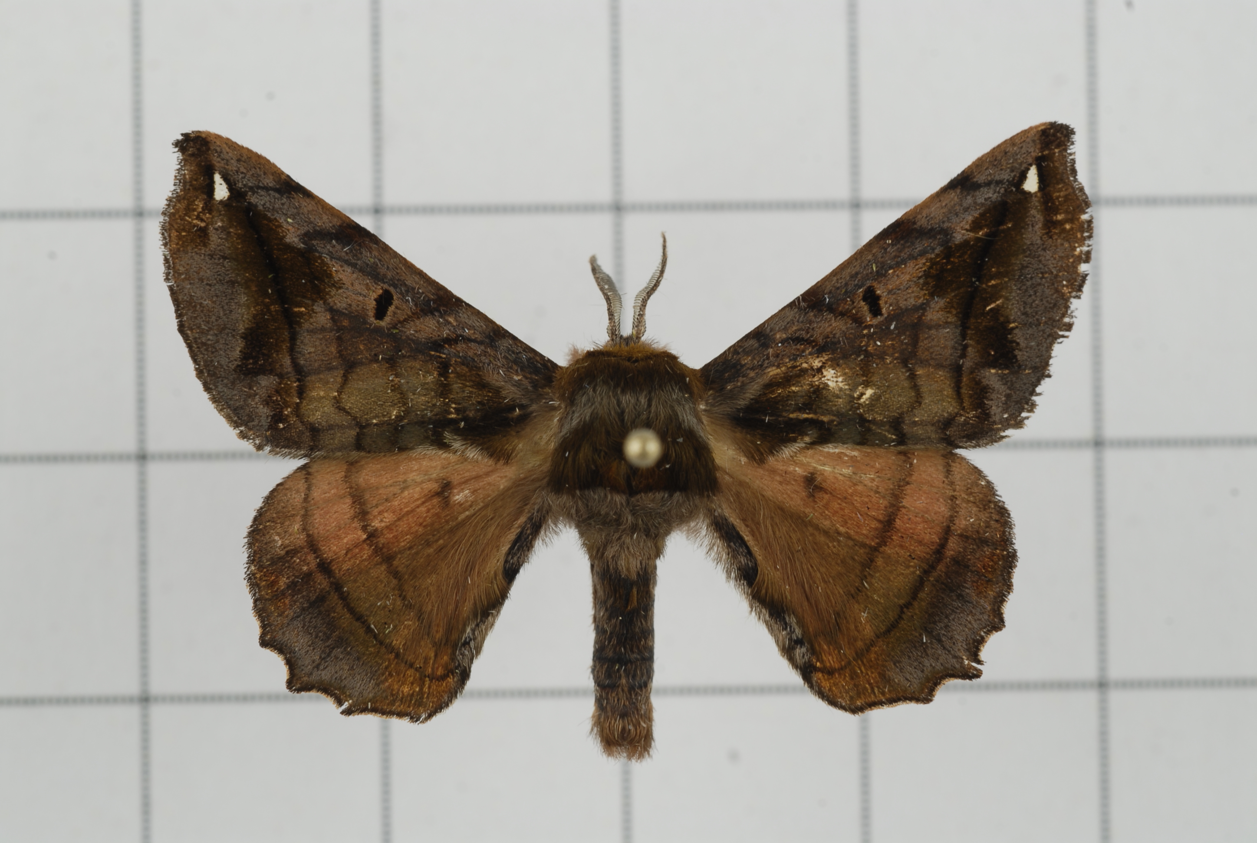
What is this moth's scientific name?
Prismosticta fenestrata
